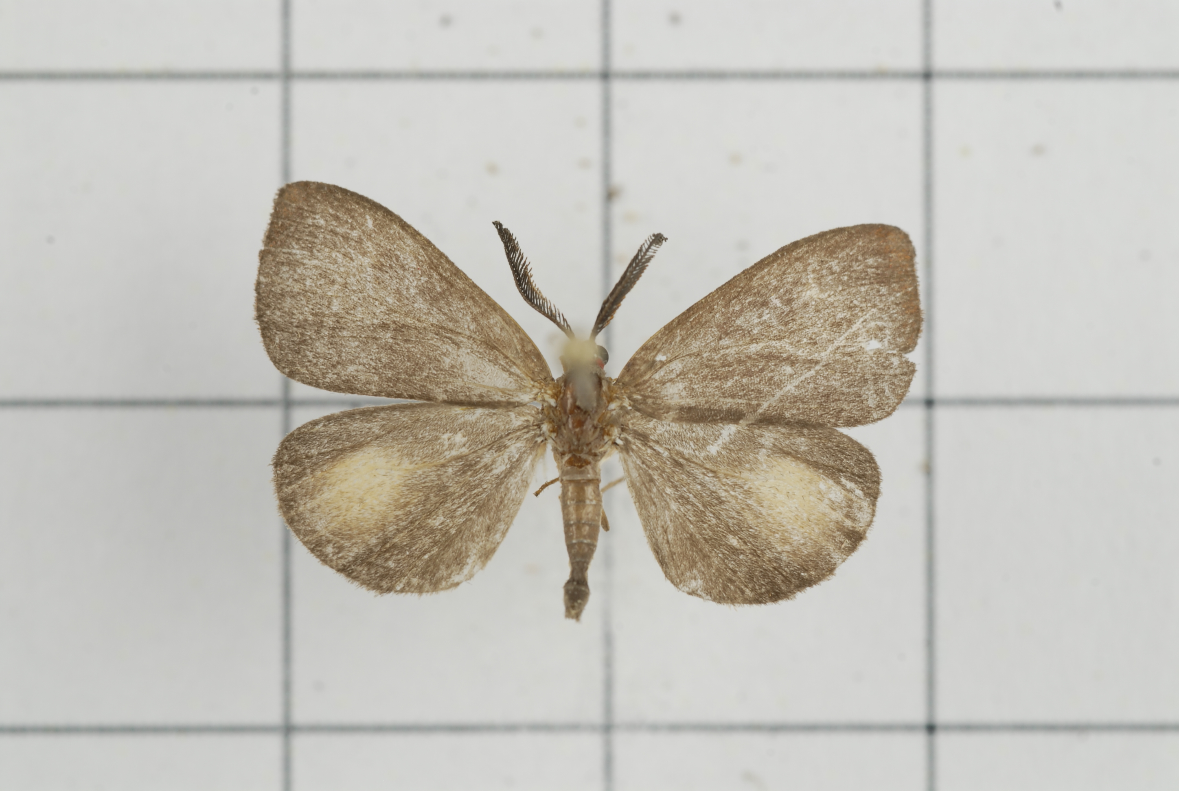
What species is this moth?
Arbudas submacula
